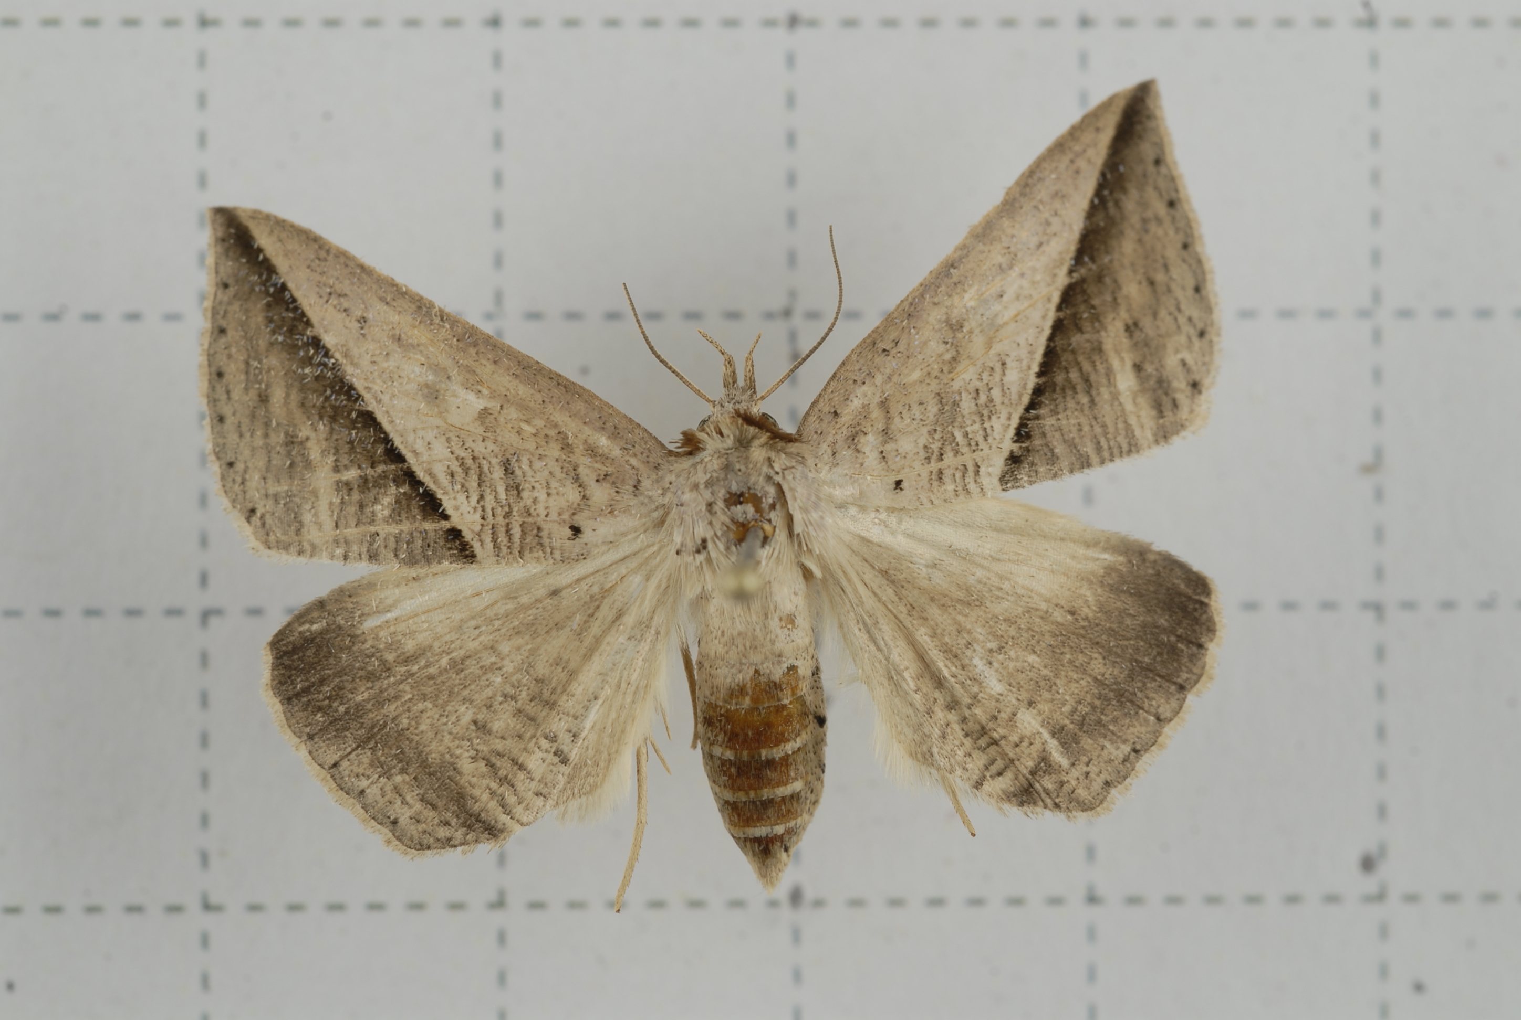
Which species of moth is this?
Dierna strigata
